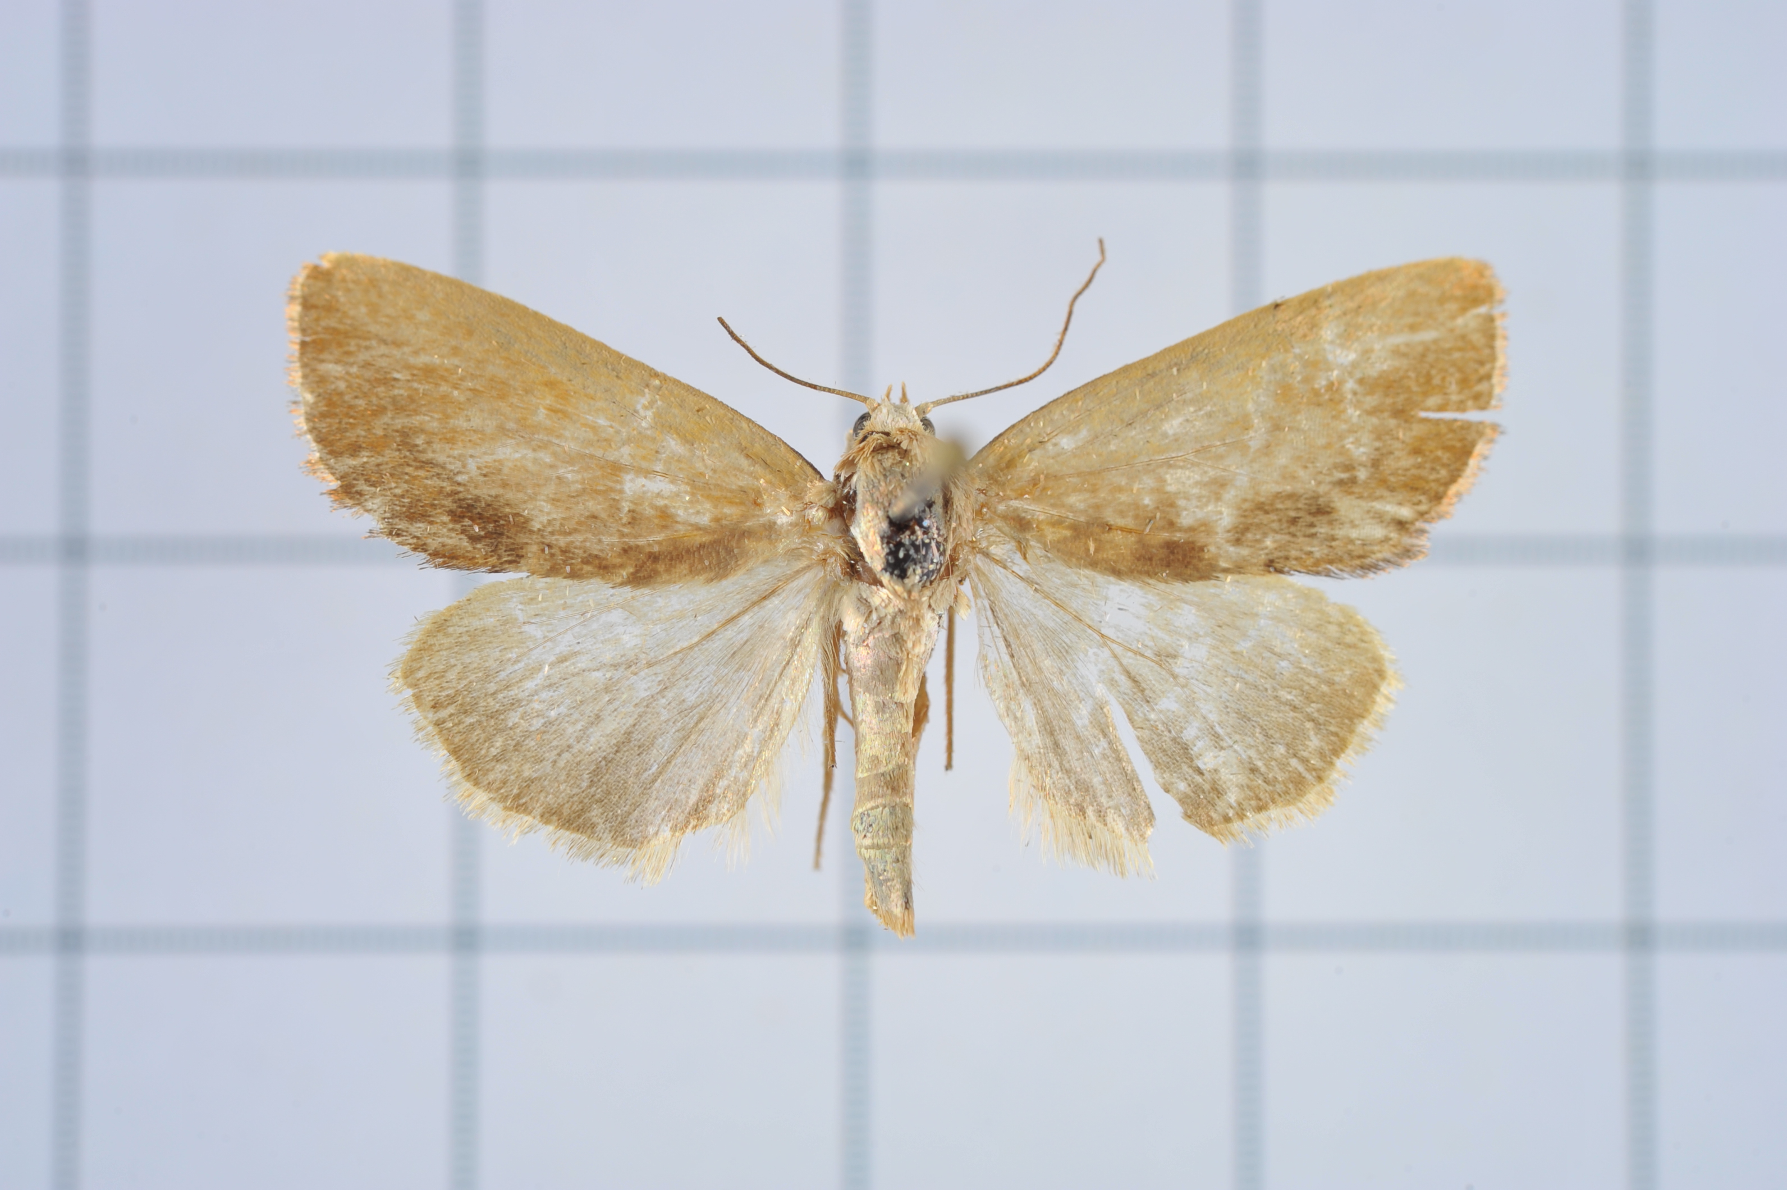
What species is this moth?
Iragaodes nobilis
